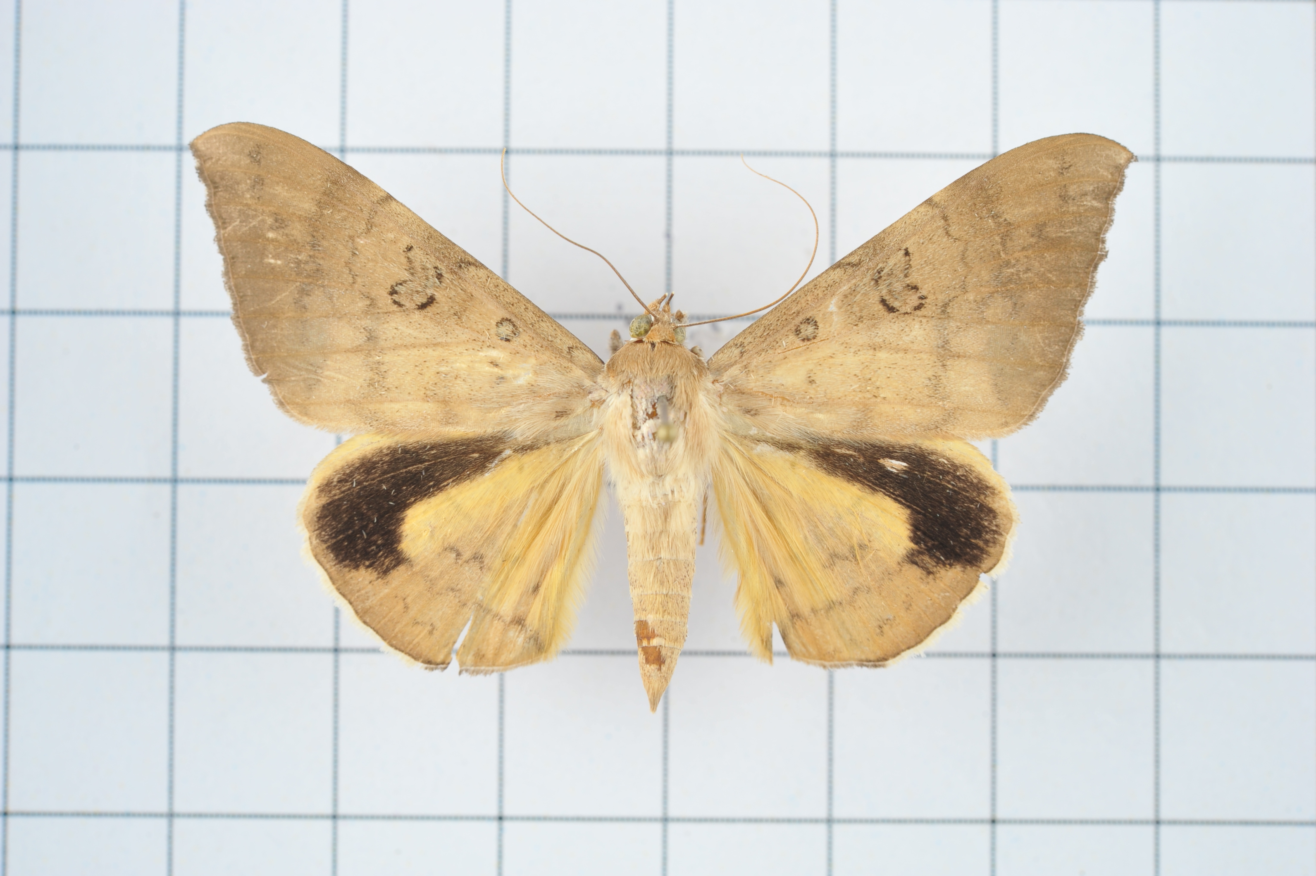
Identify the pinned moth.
Oxyodes scrobiculata
